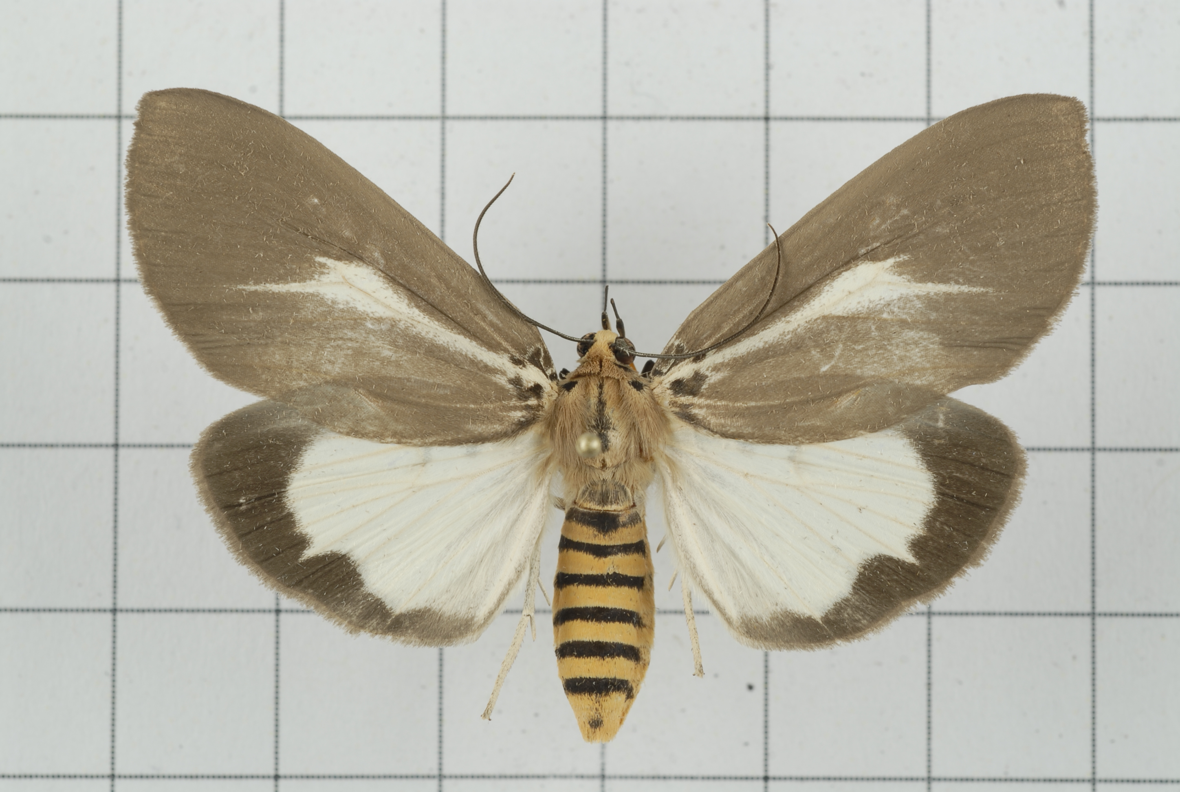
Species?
Asota heliconia zebrina
